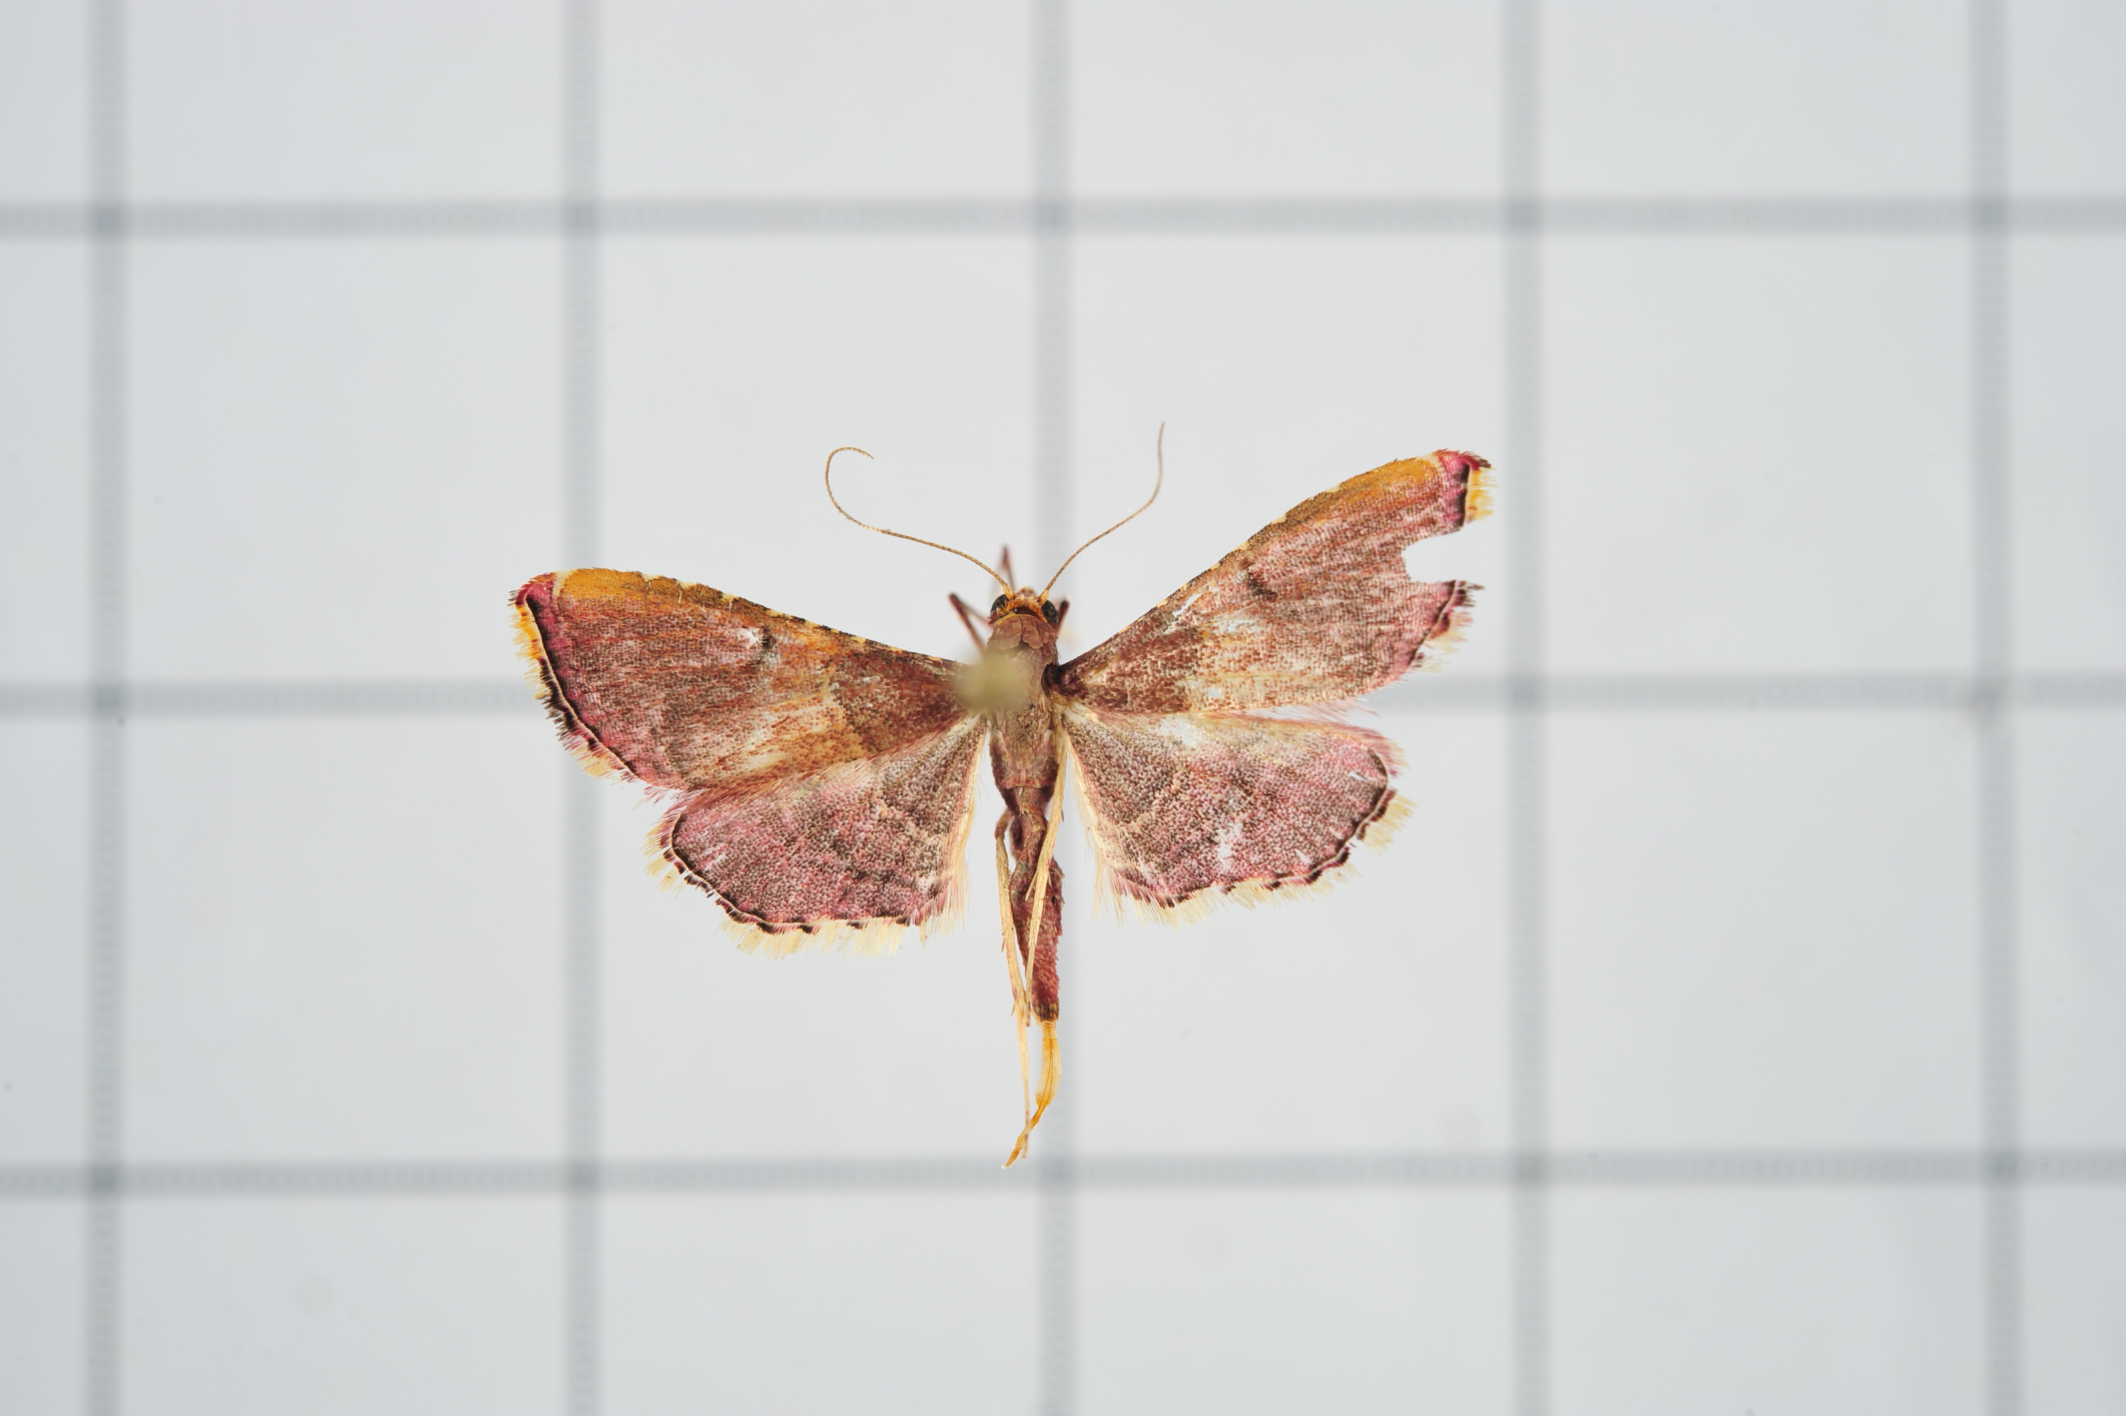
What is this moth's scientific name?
Endotricha olivacealis
